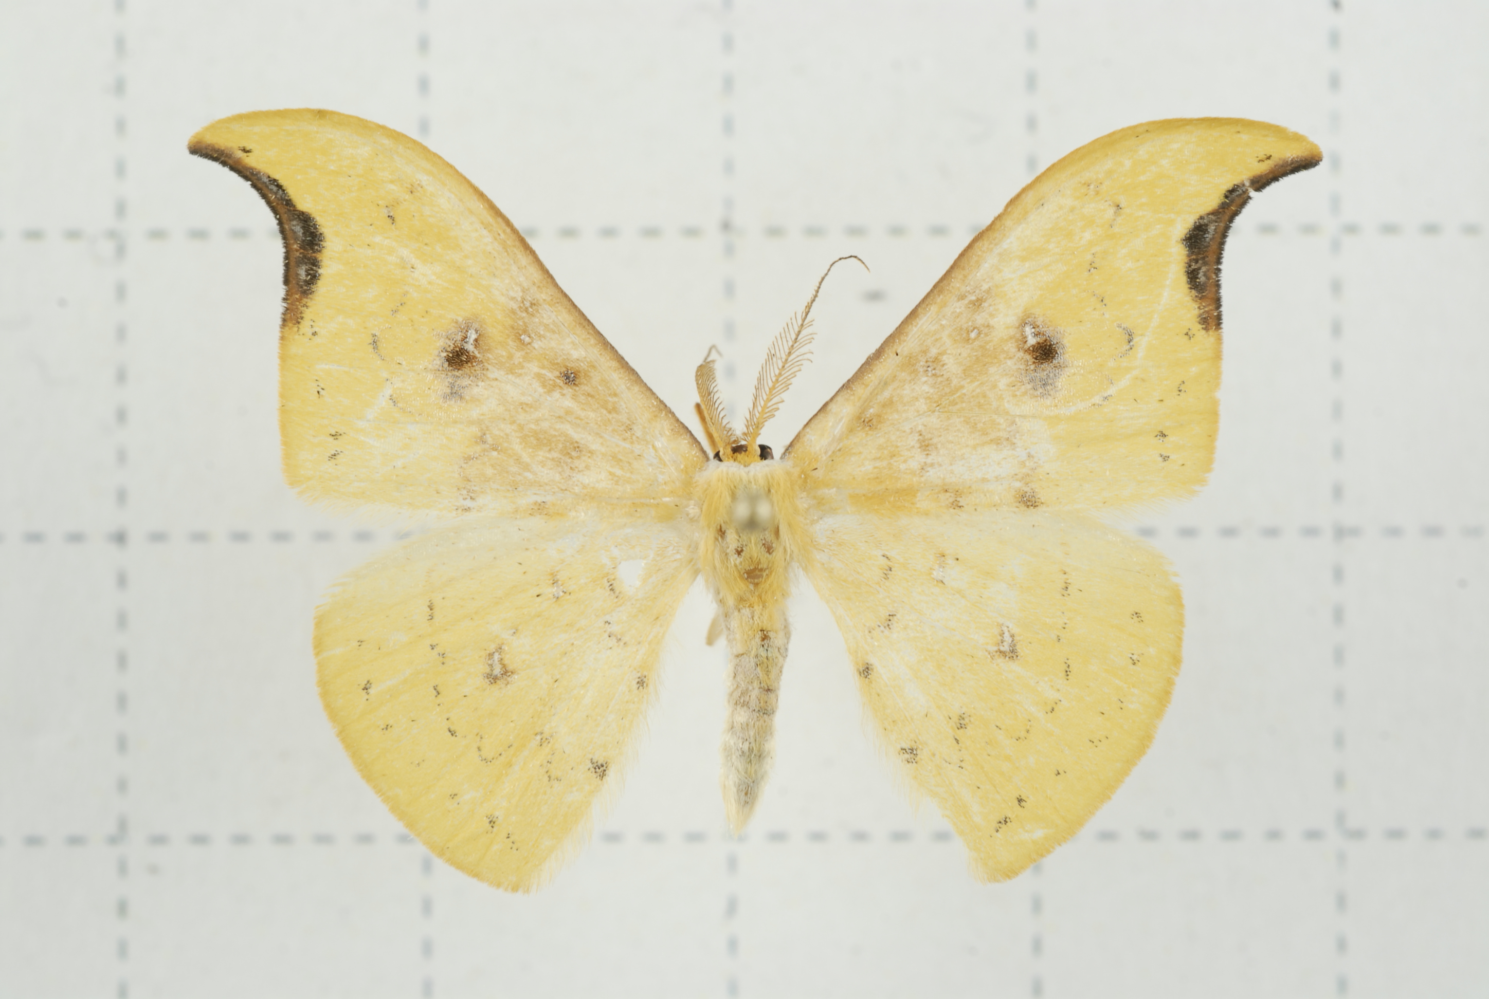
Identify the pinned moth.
Tridrepana arikana arikana
